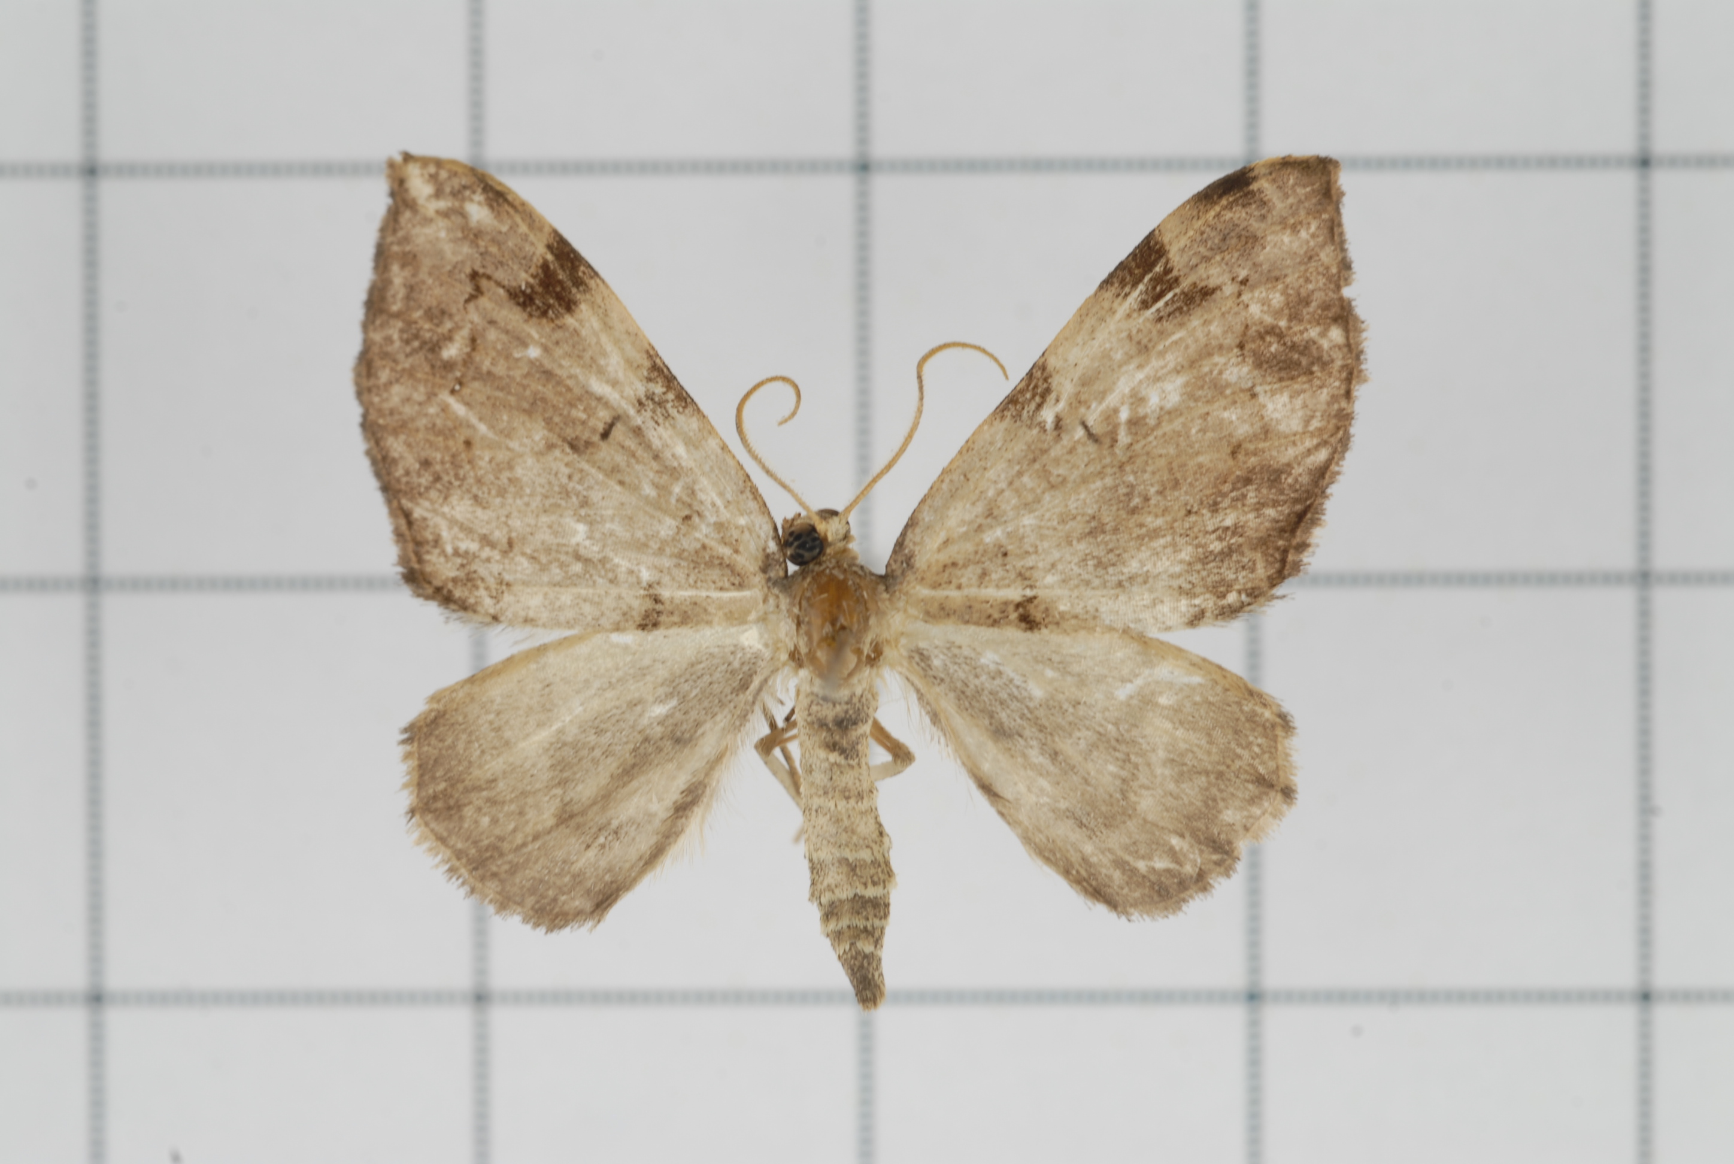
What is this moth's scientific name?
Heterophleps taiwana
